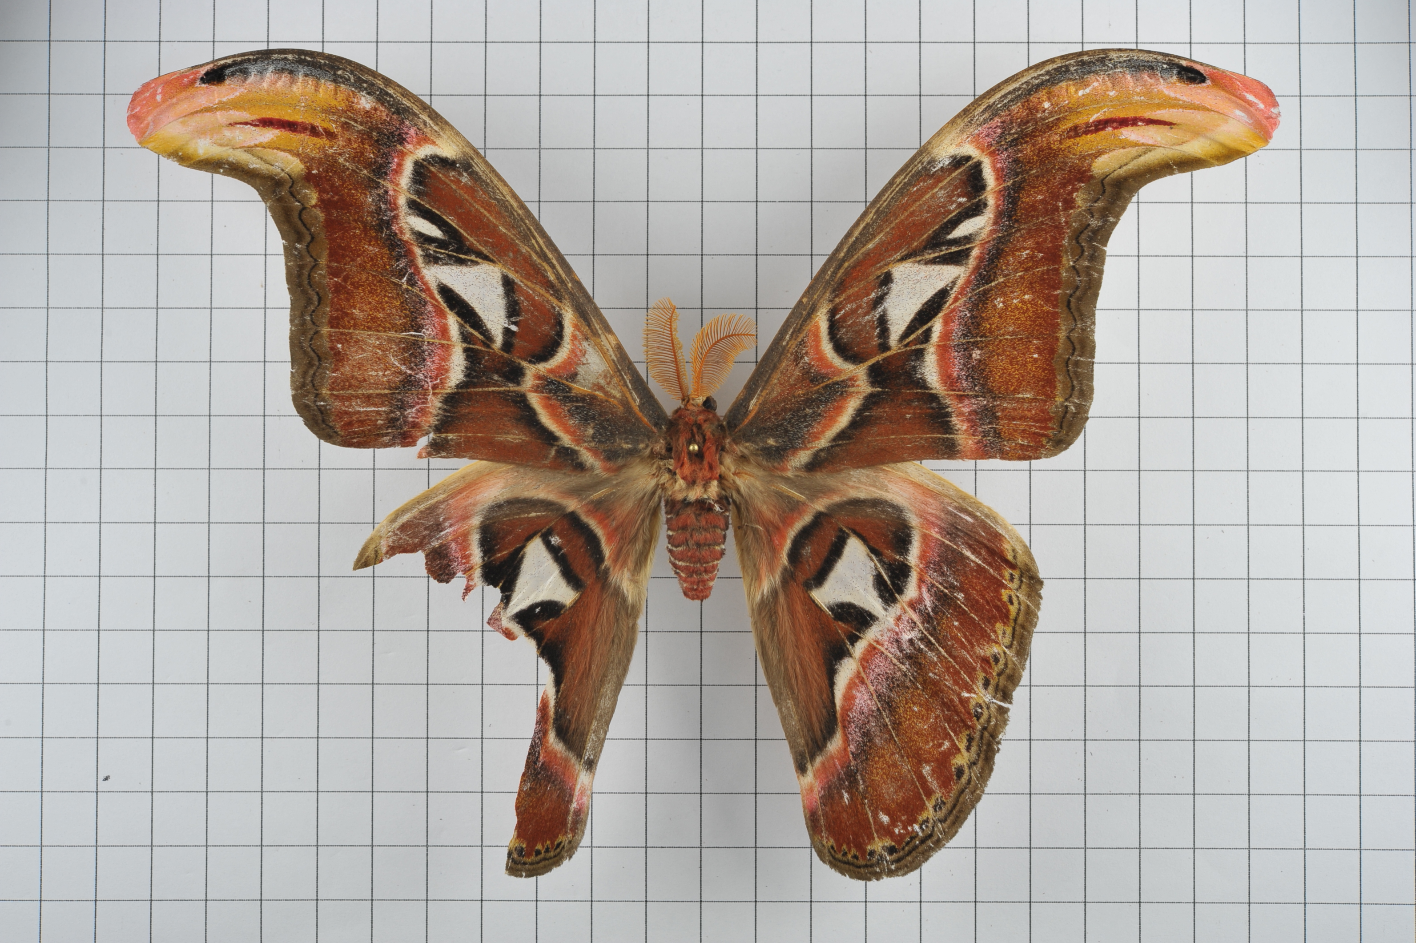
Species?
Attacus atlas atlas
